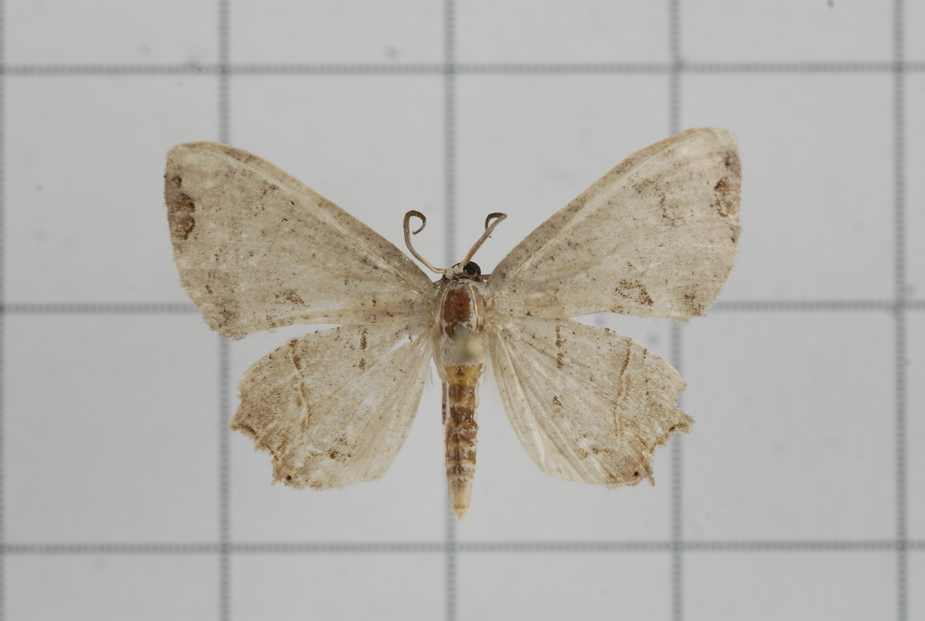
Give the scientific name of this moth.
Oroplema oyamana
